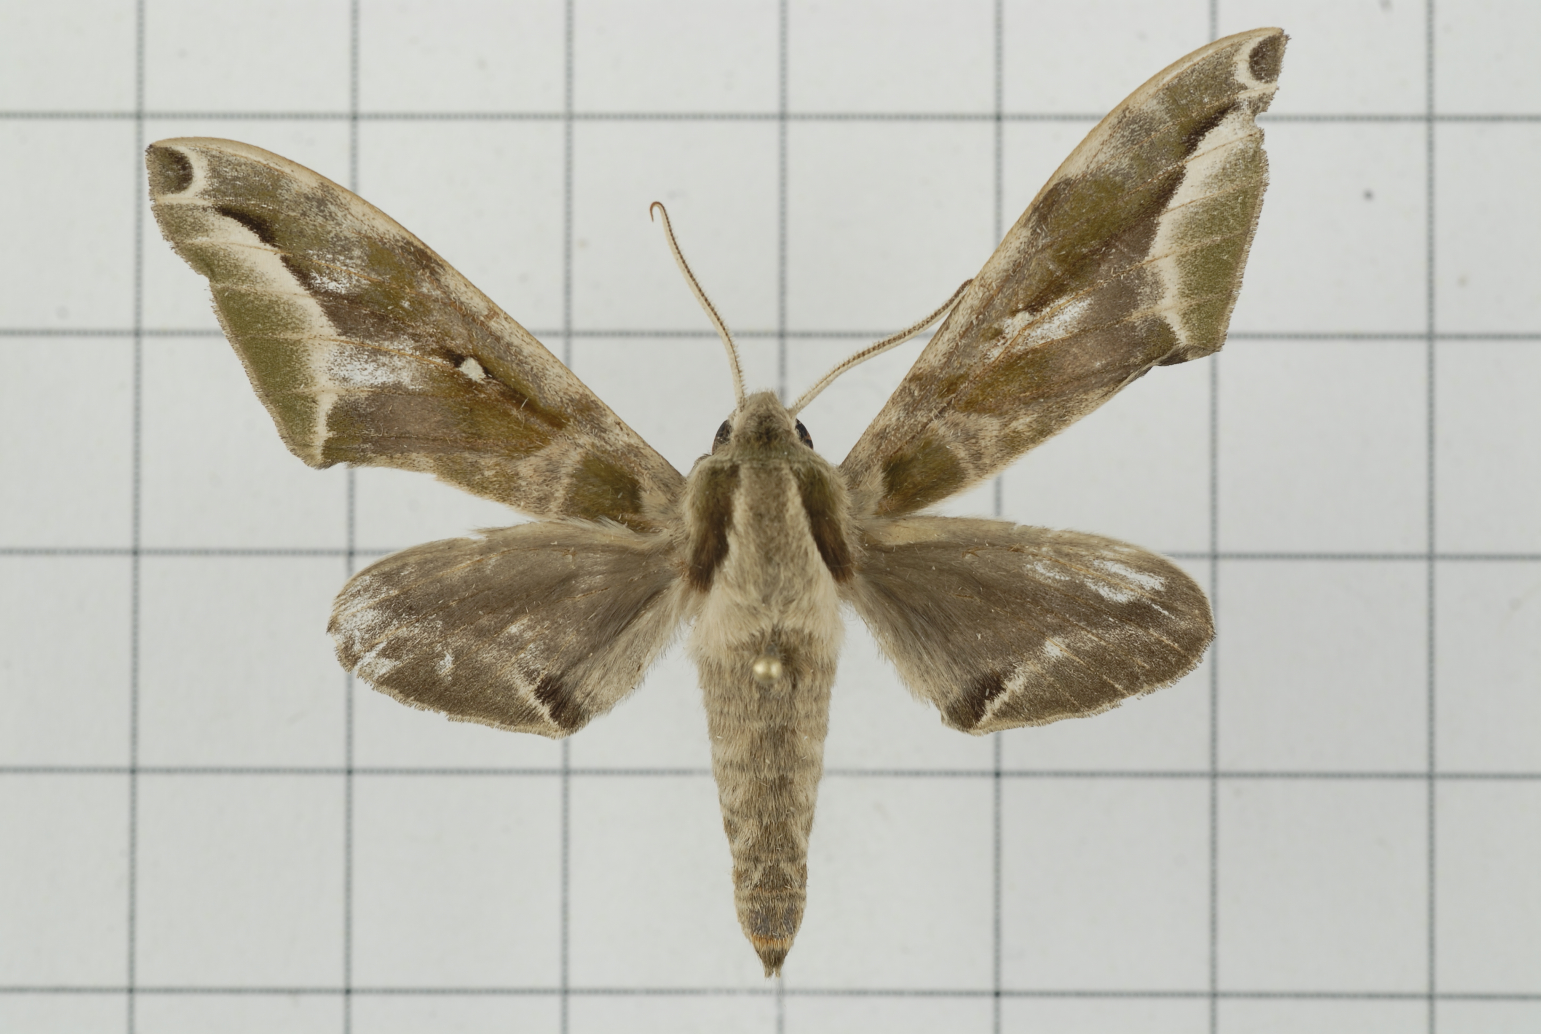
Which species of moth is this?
Parum colligata
